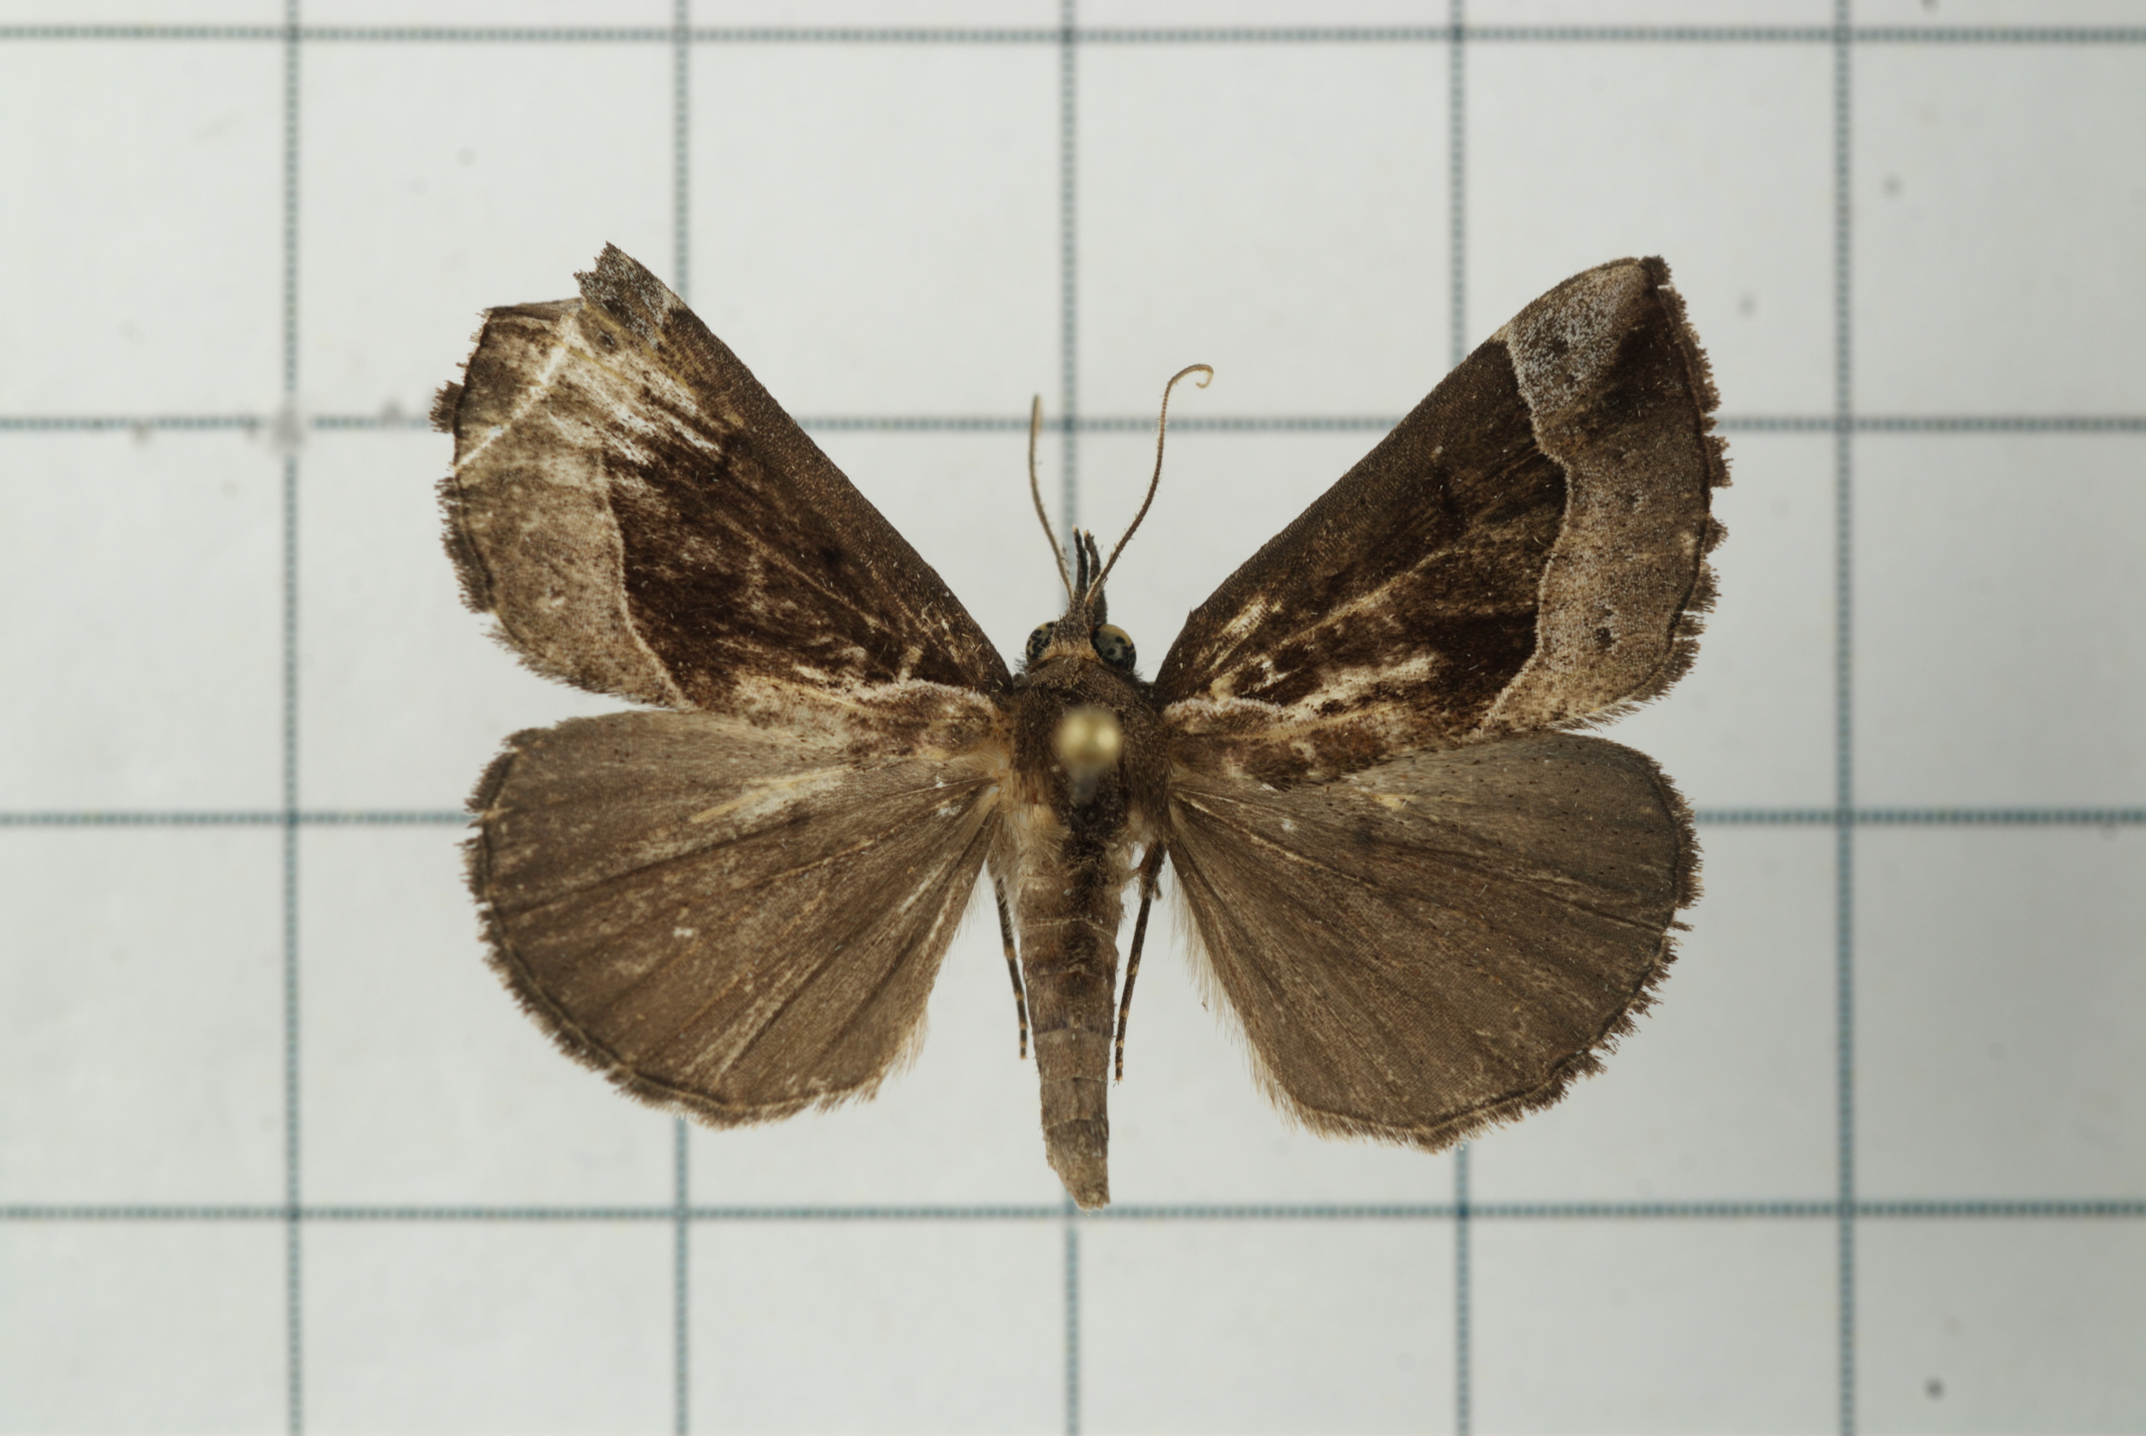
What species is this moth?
Hypena taiwana
